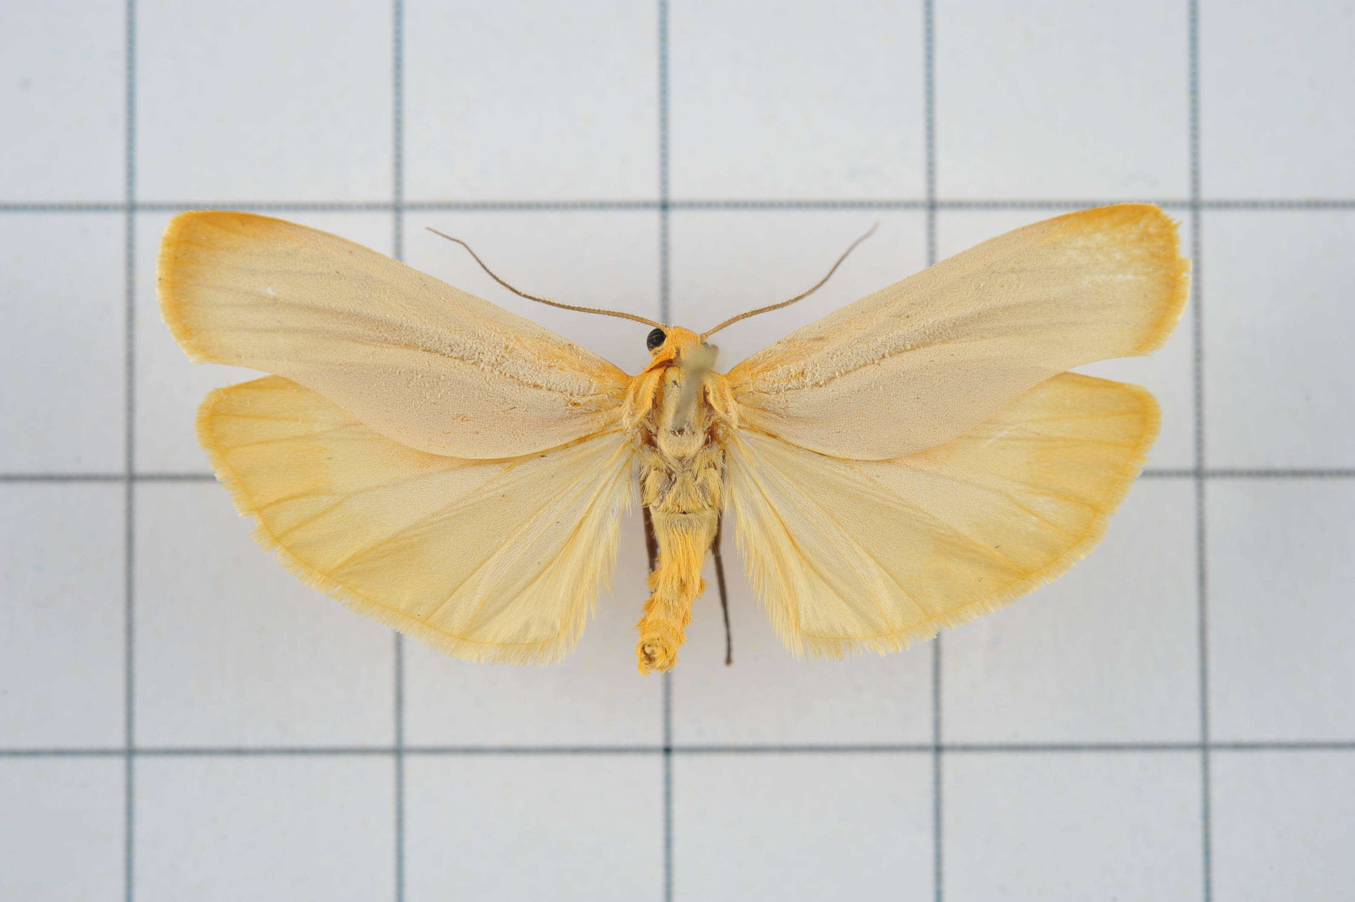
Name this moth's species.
Katha emberifera
